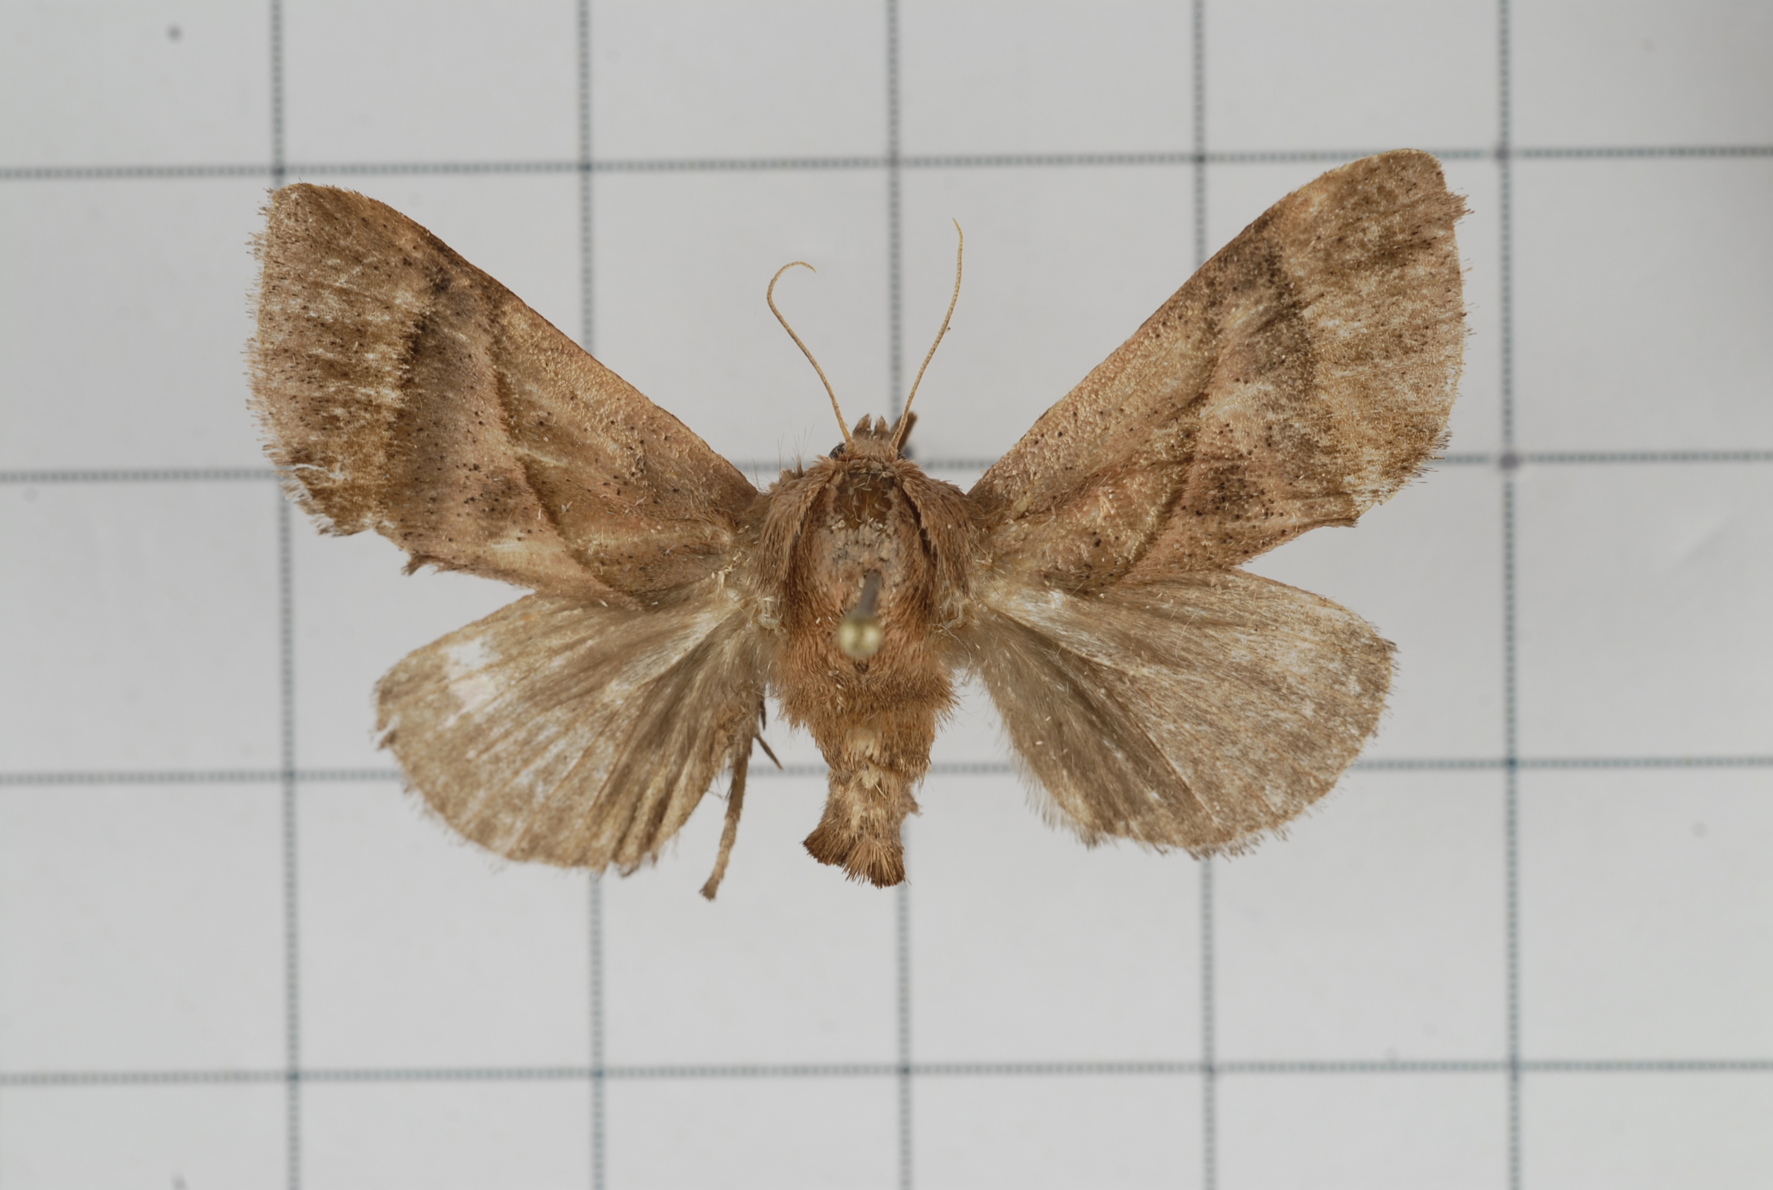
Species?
Setora postornata
